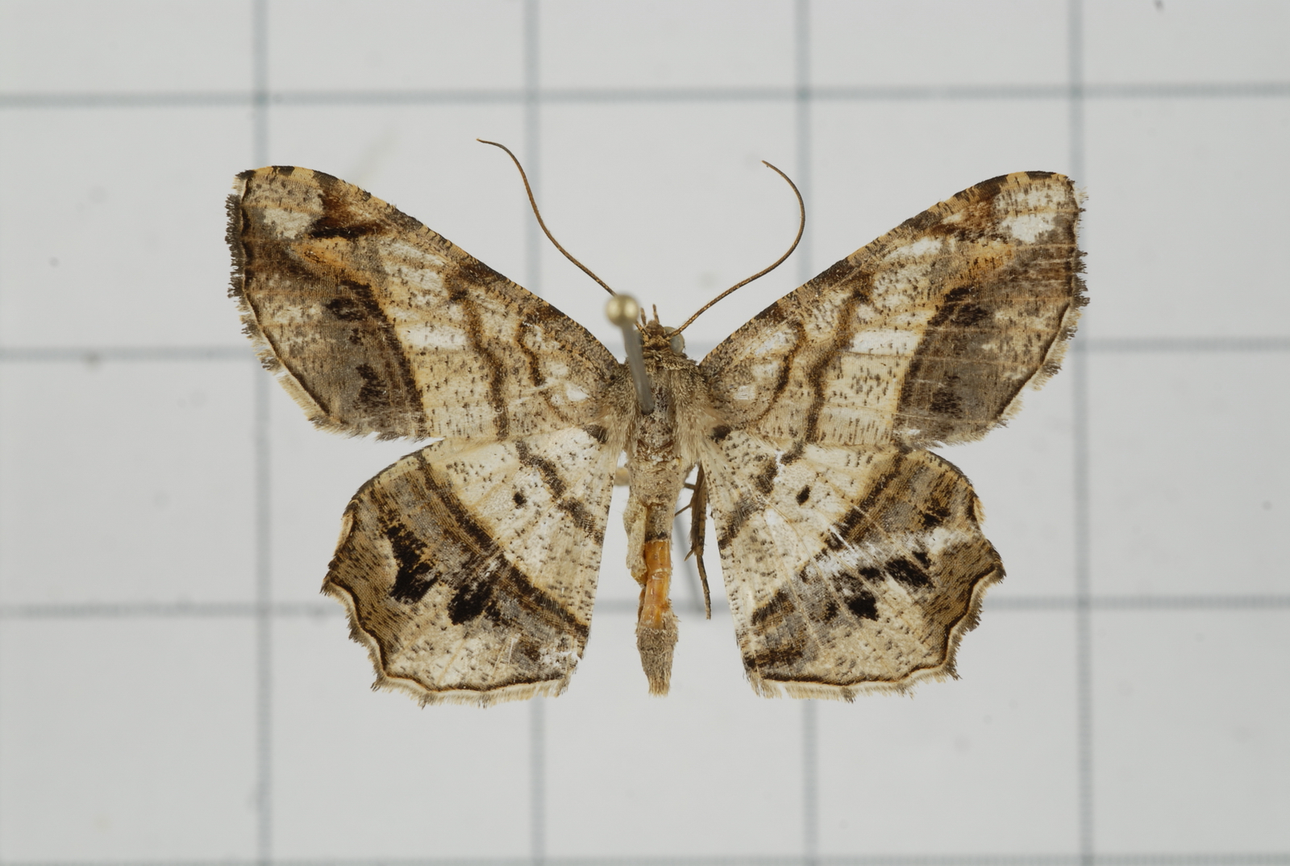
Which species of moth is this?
Chiasmia intermediaria
